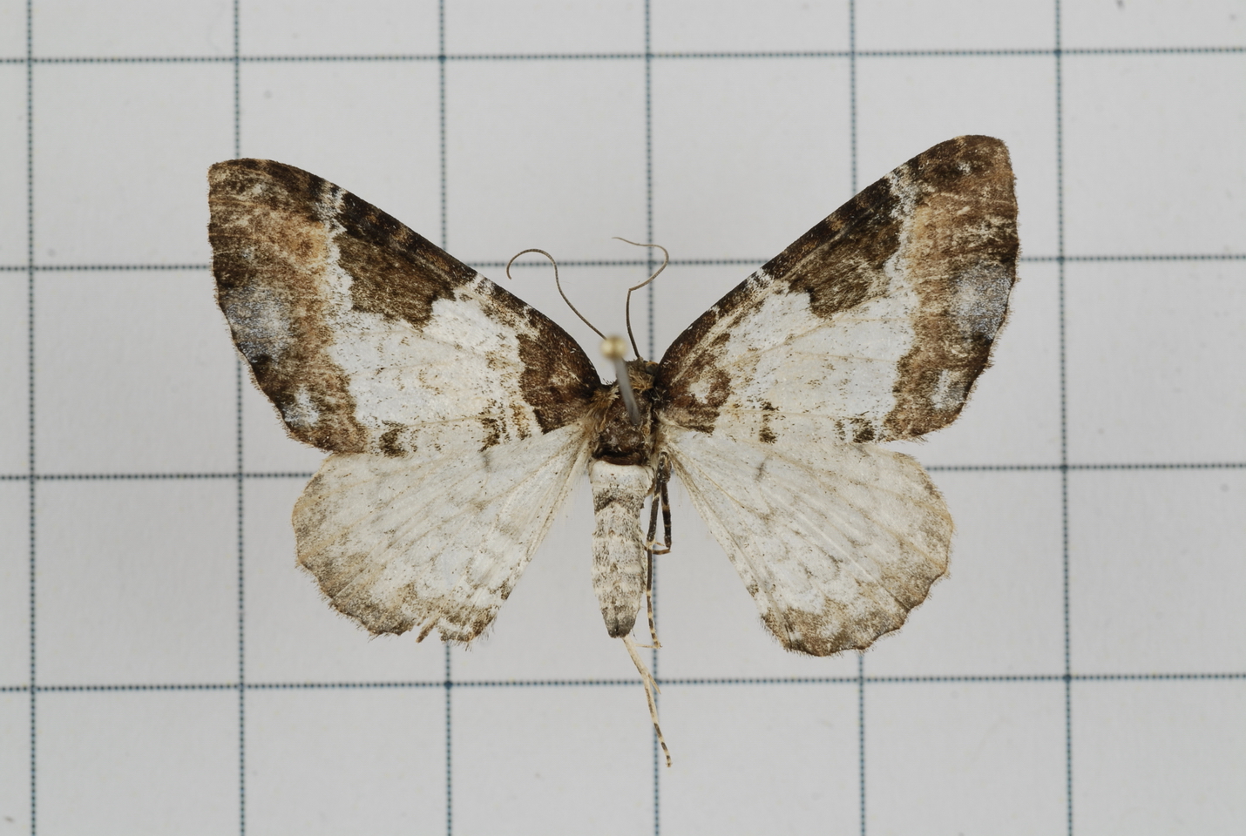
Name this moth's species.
Melanthia procellata szechuanensis
